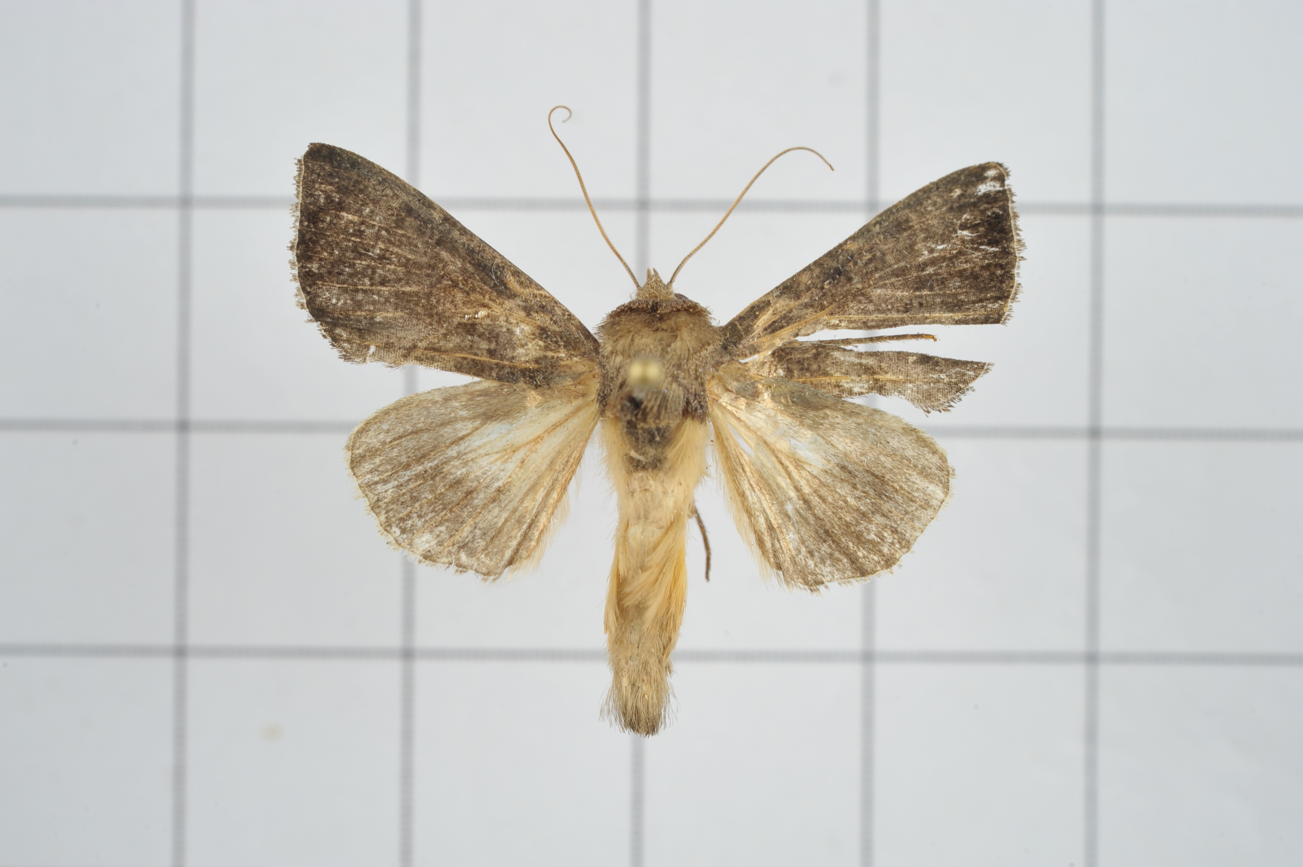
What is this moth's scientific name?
Chrysodeixis heberachis
